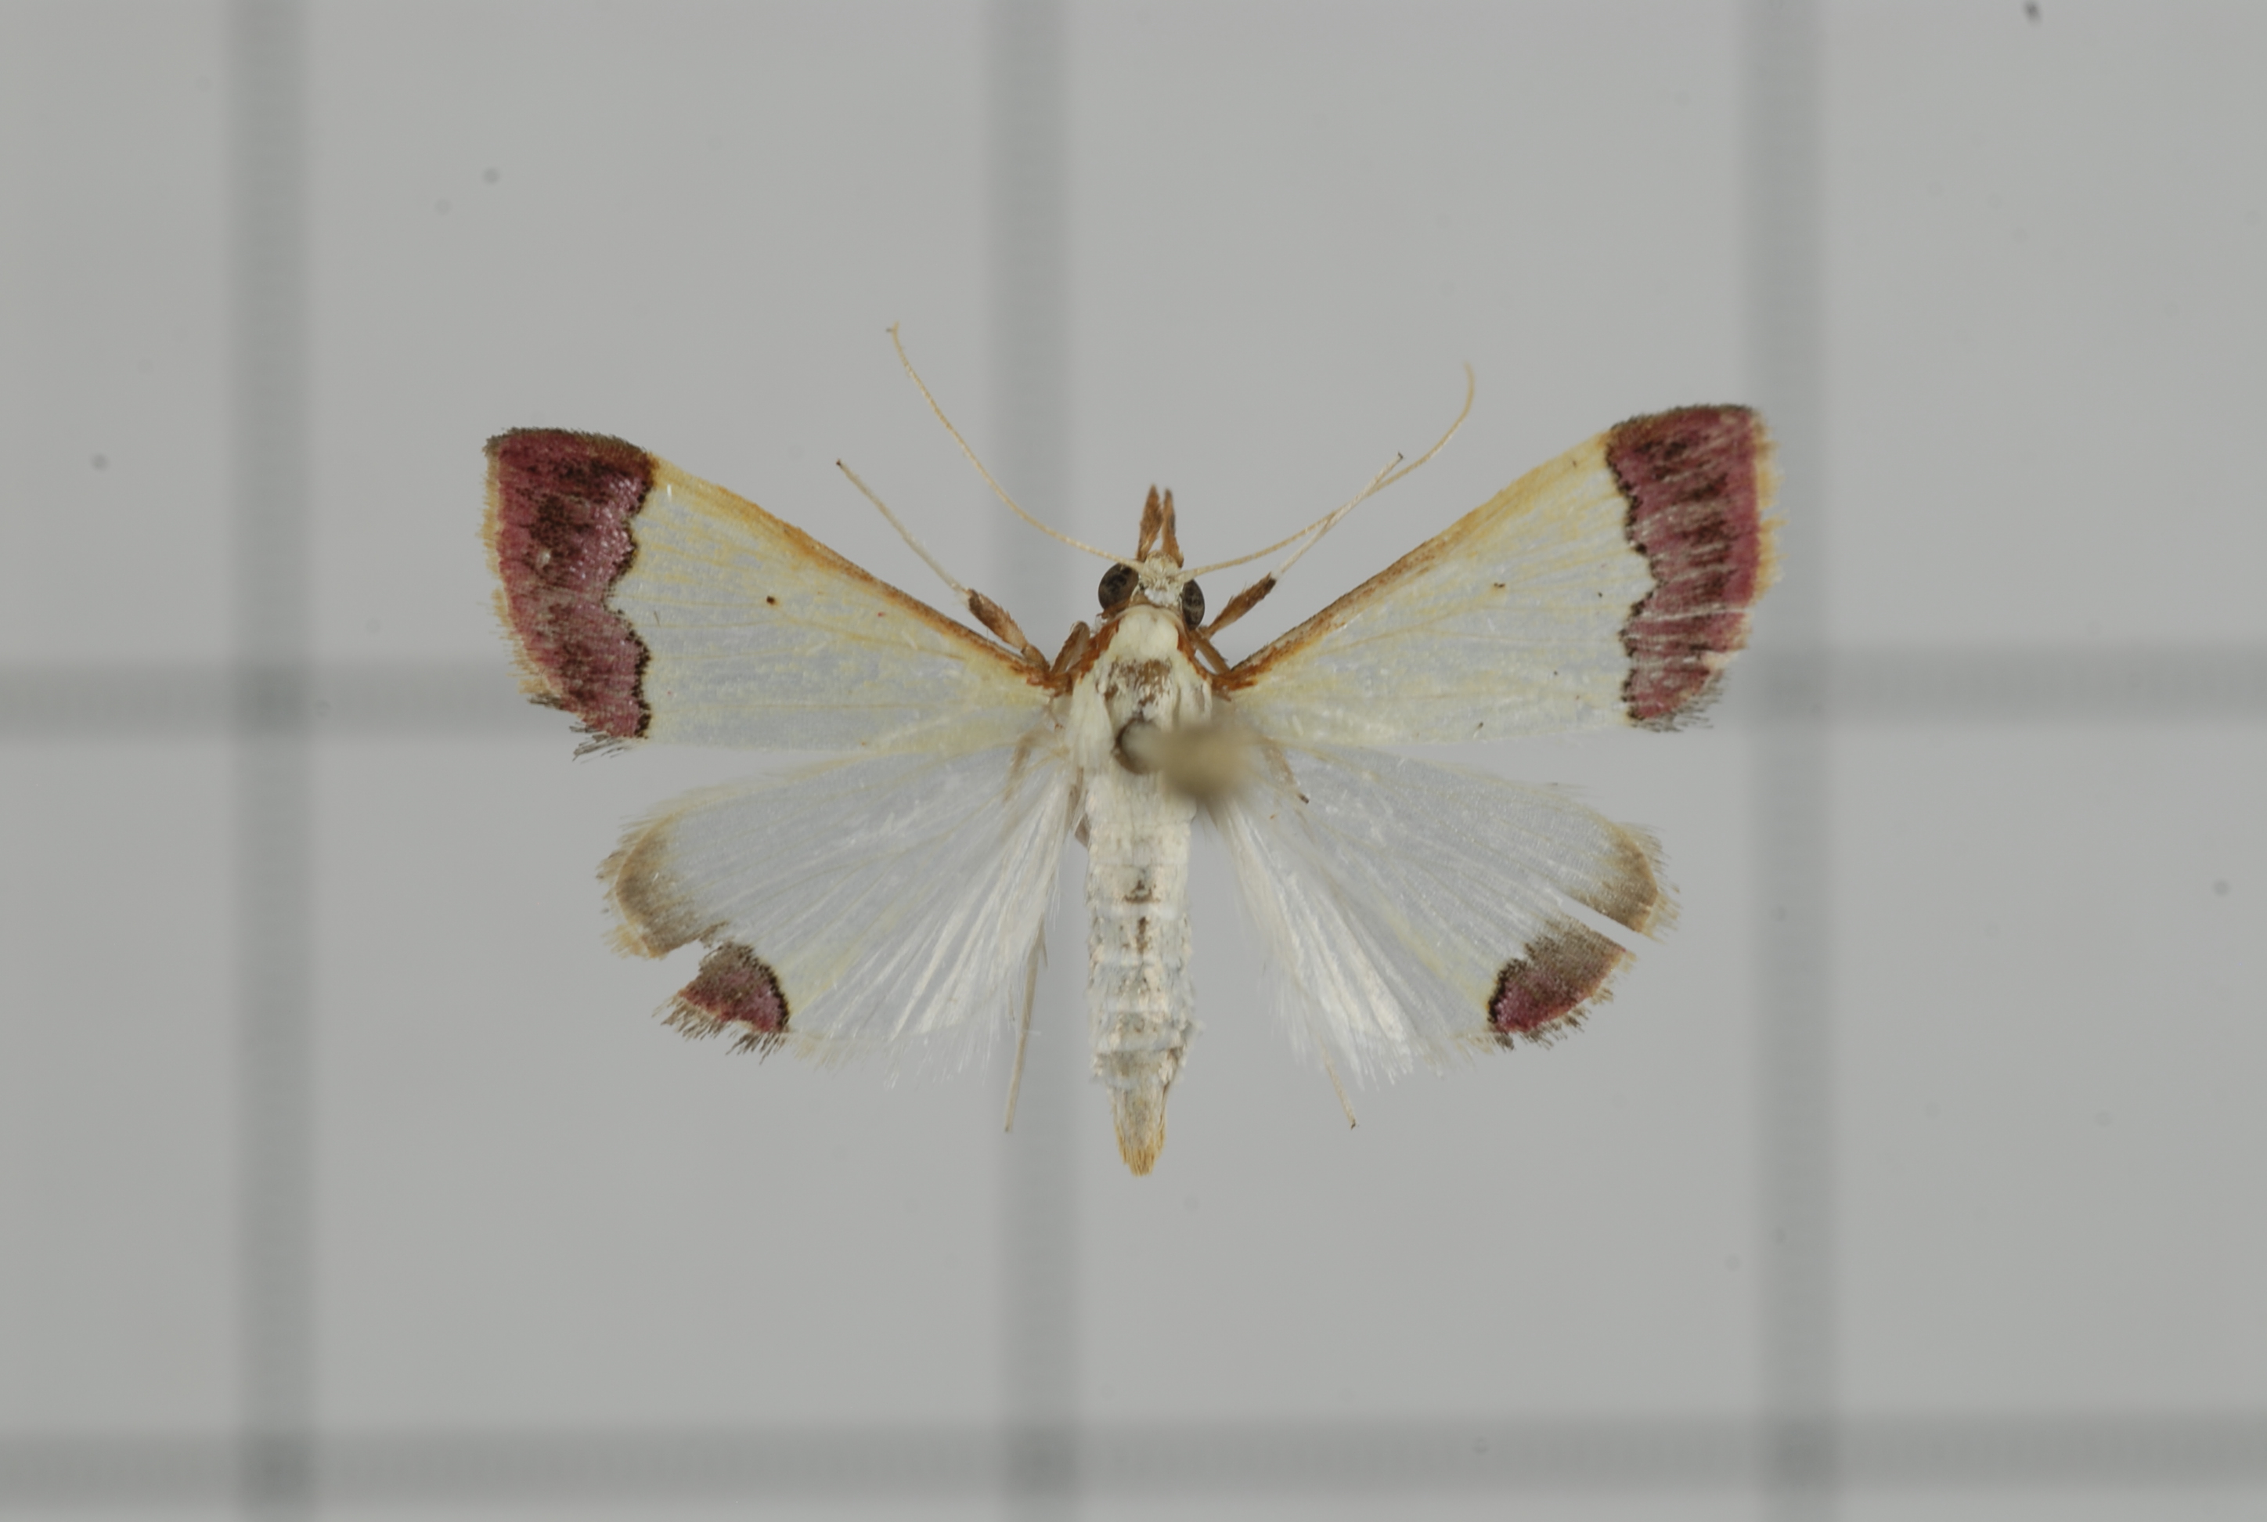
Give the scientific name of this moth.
Autocharis fessalis
